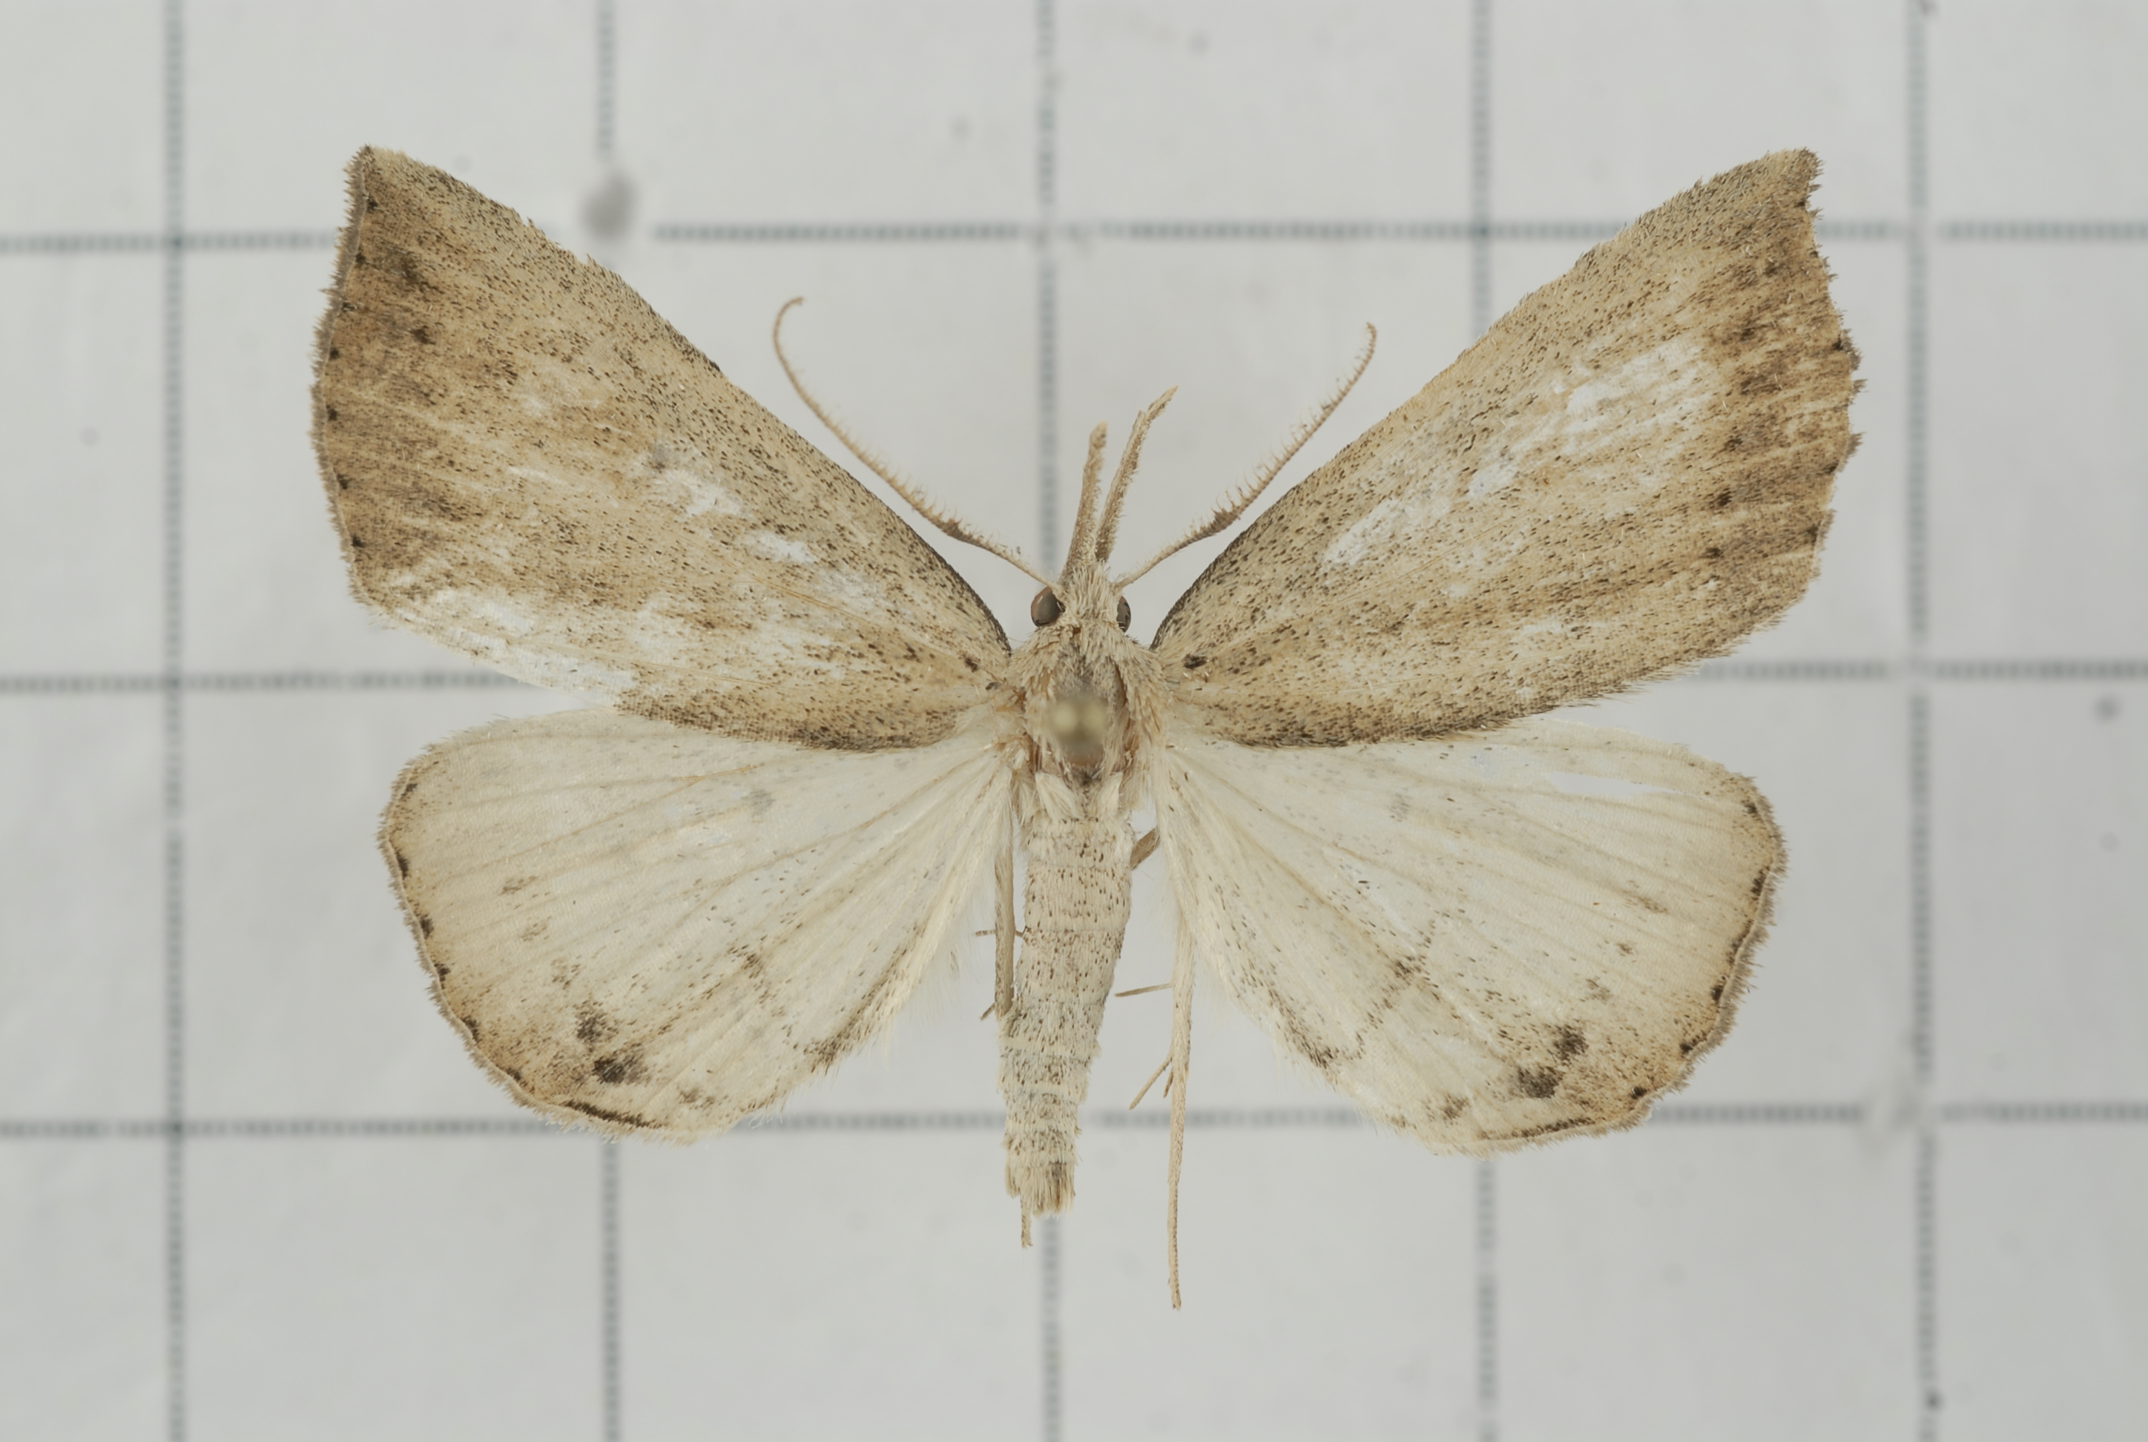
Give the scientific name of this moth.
Treitschkendia insipidalis
